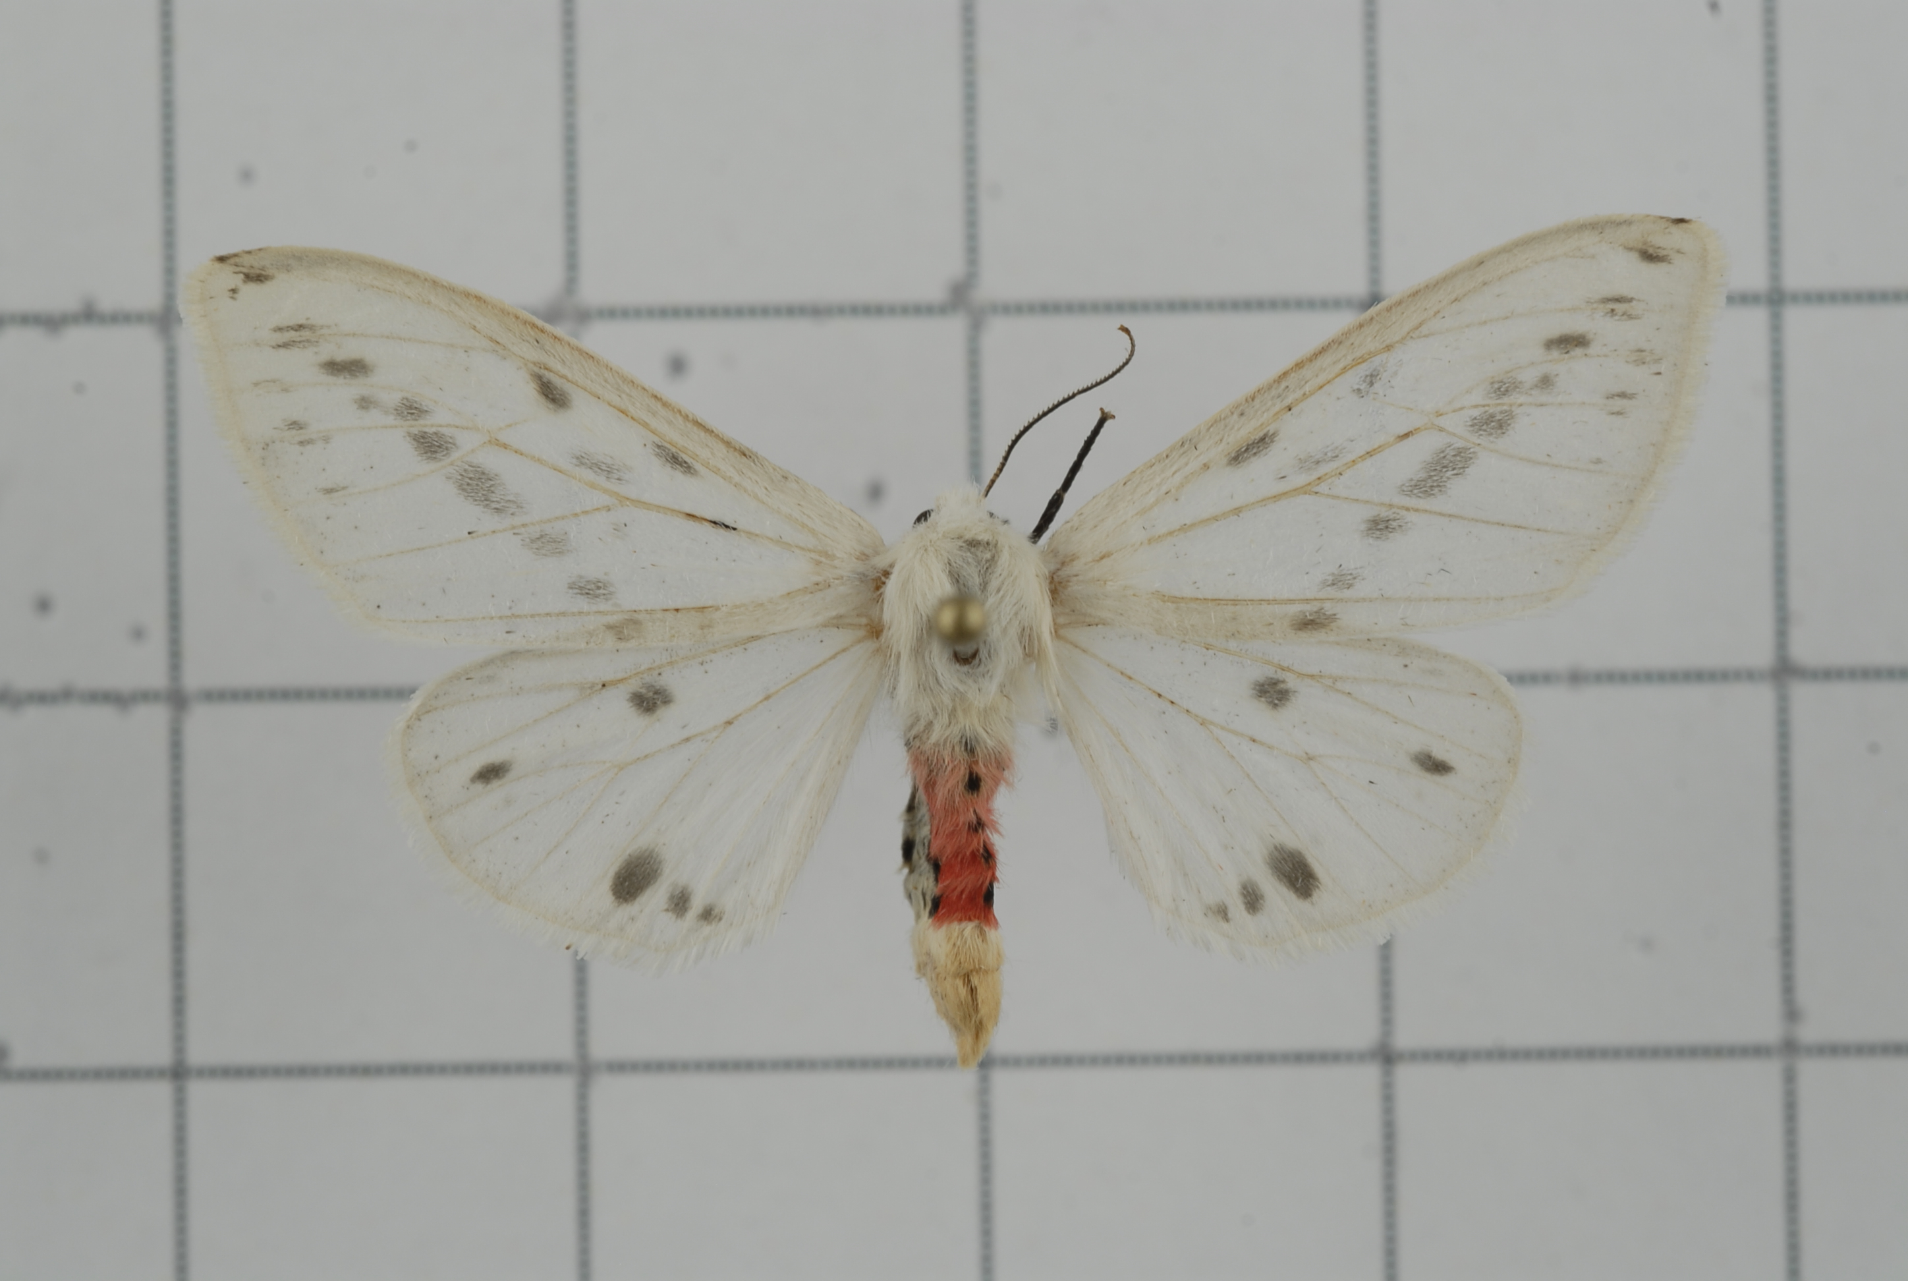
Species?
Lemyra nigricosta
